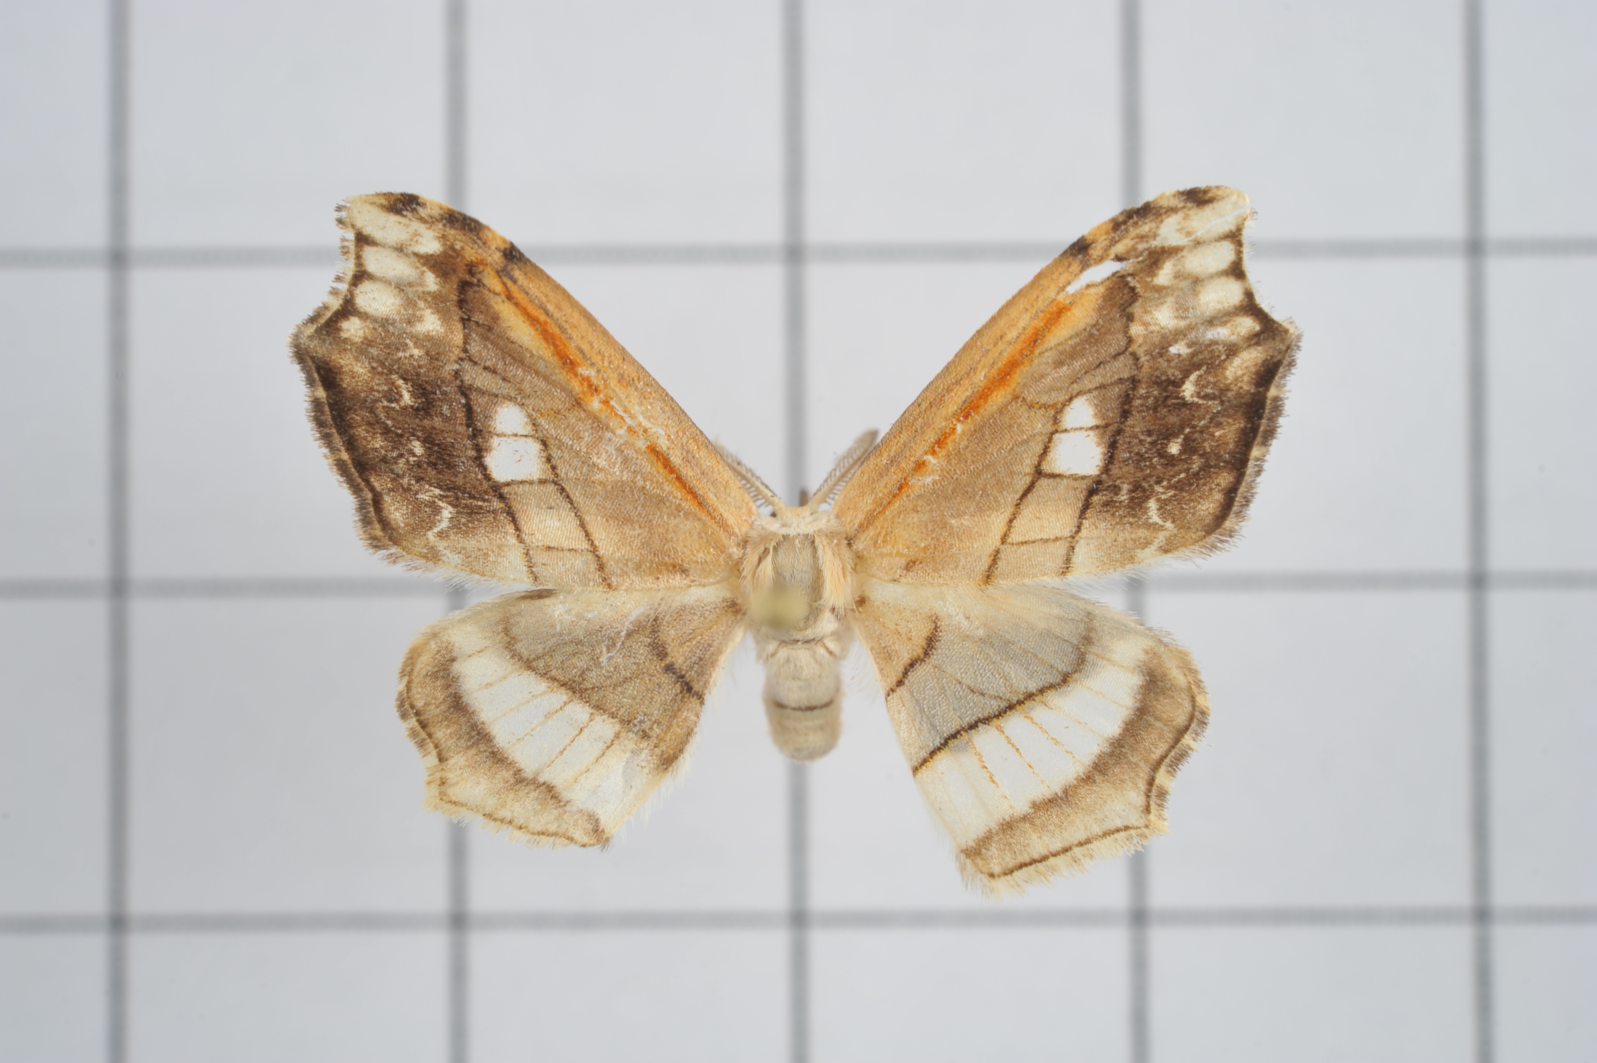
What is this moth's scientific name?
Leucoblepsis taiwanensis
